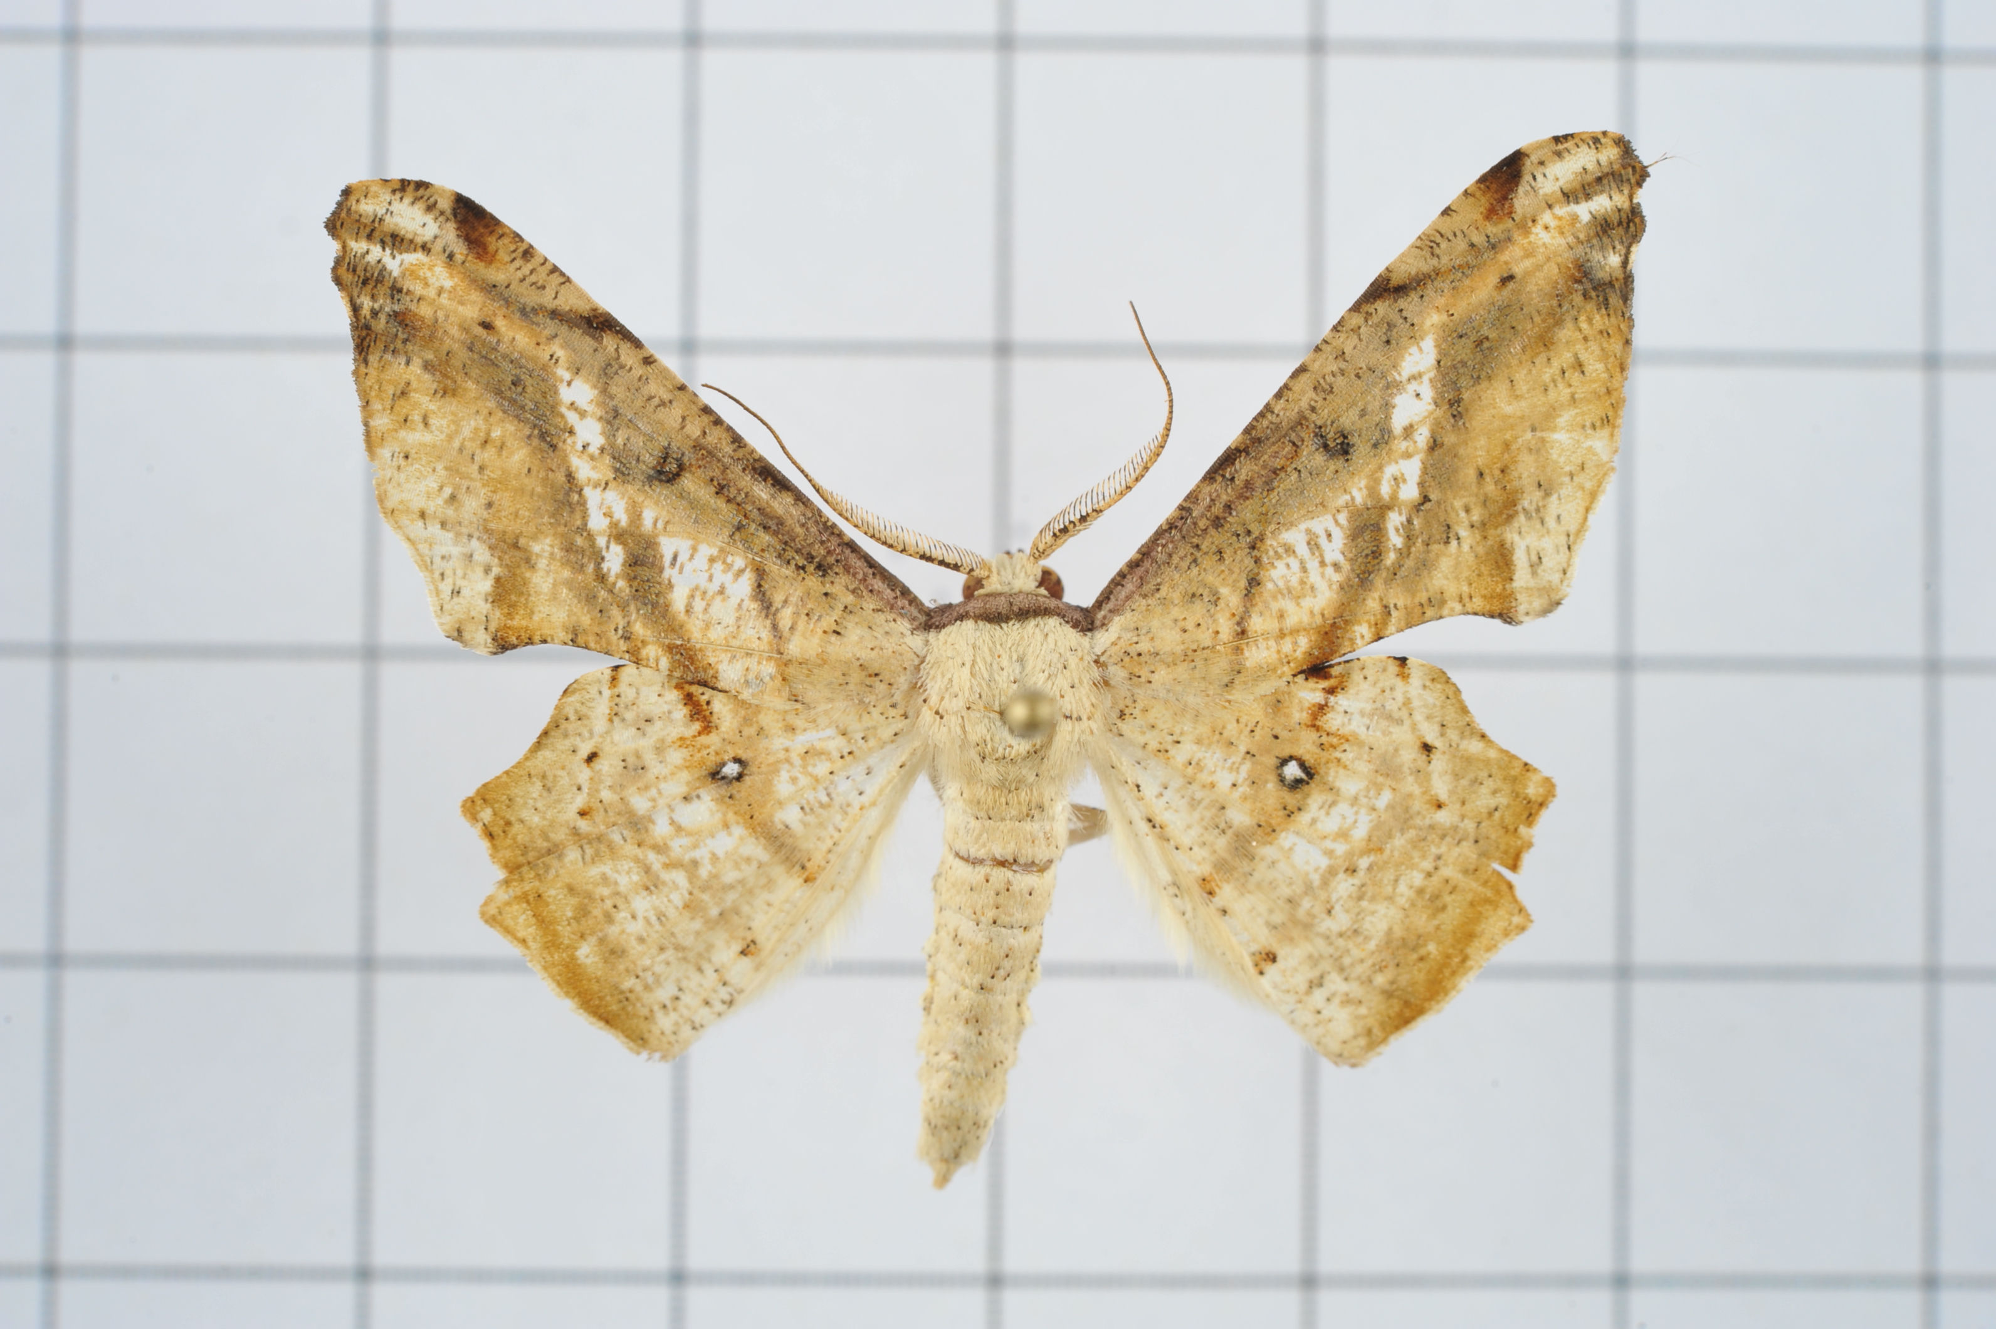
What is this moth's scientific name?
Gonodontis pallida
